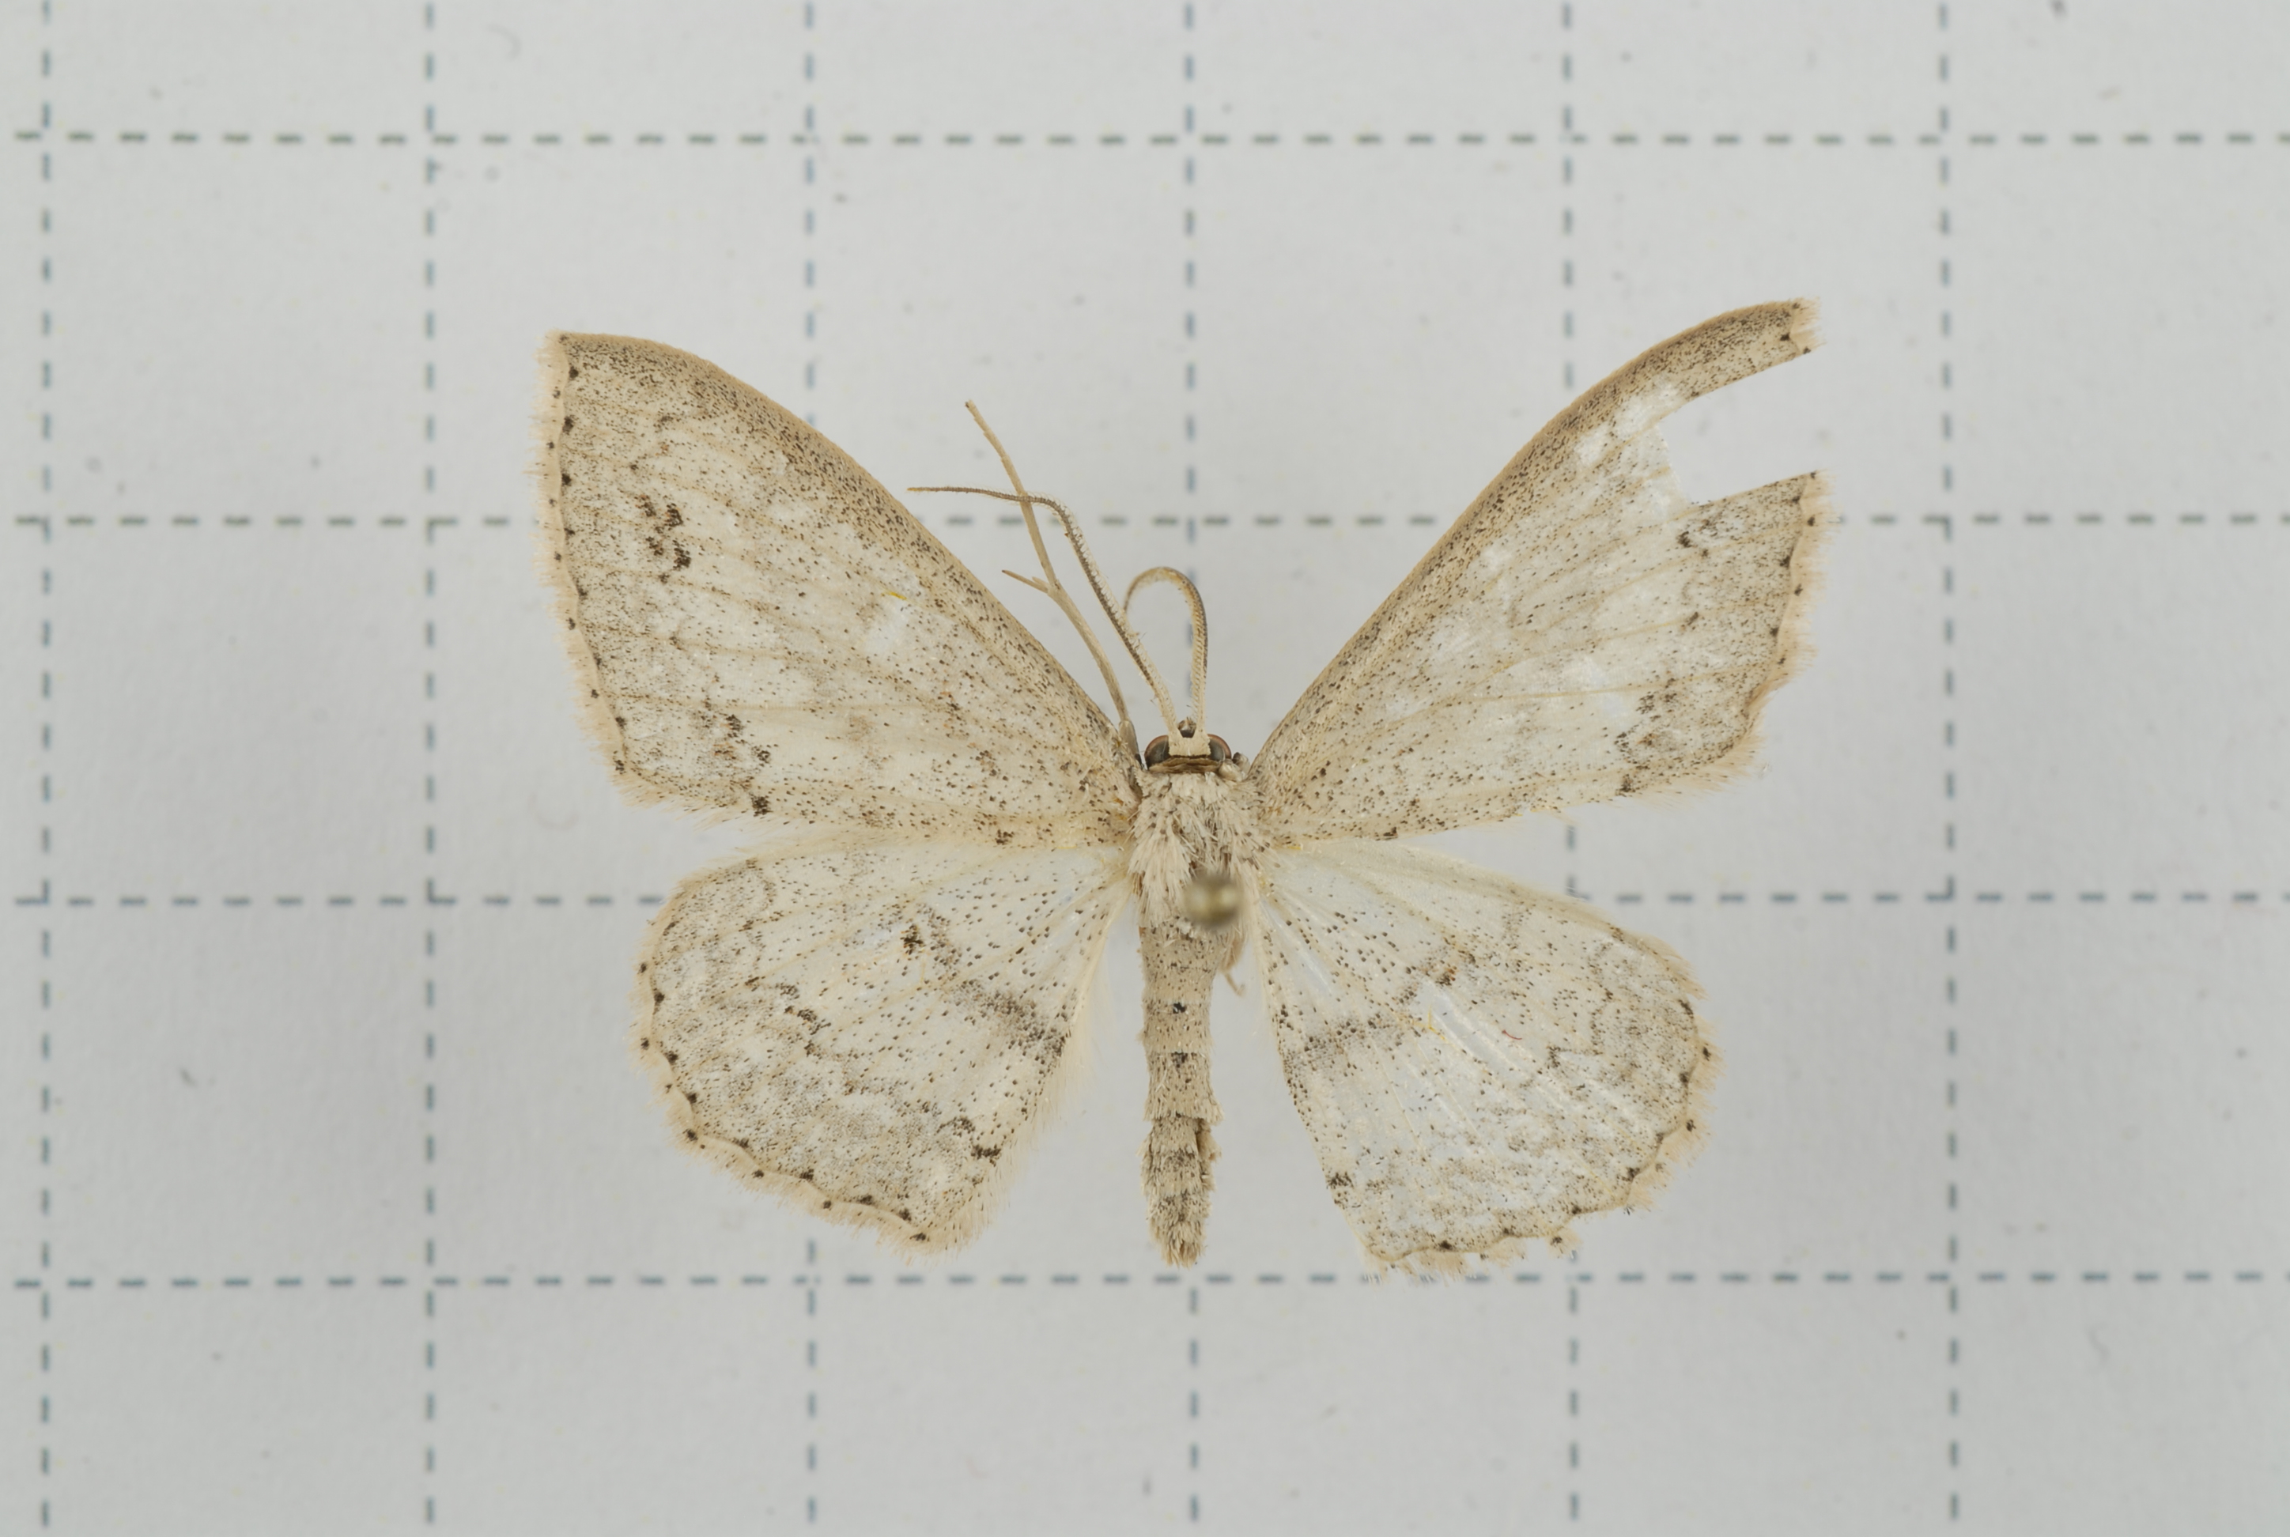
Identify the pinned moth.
Scopula formosana
